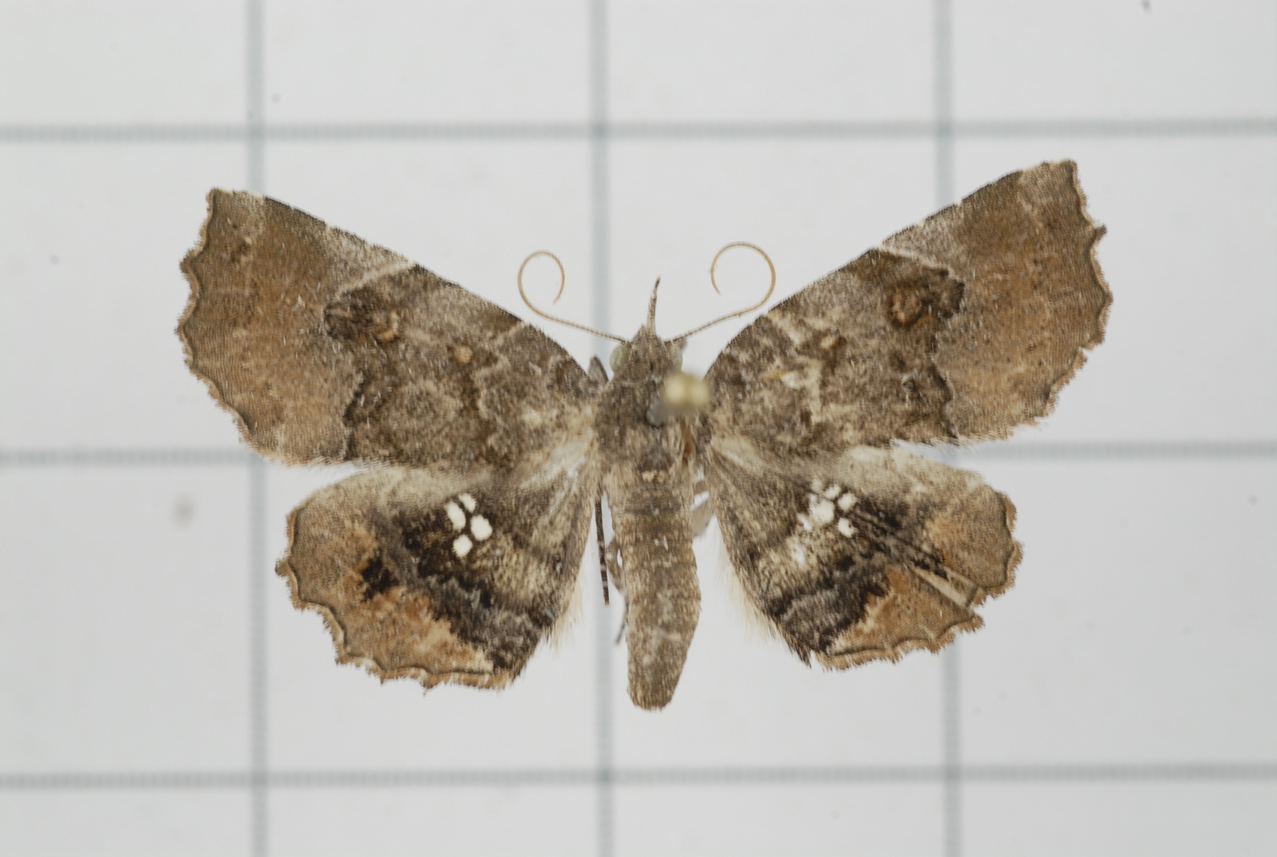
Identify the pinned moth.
Pangrapta vasava
